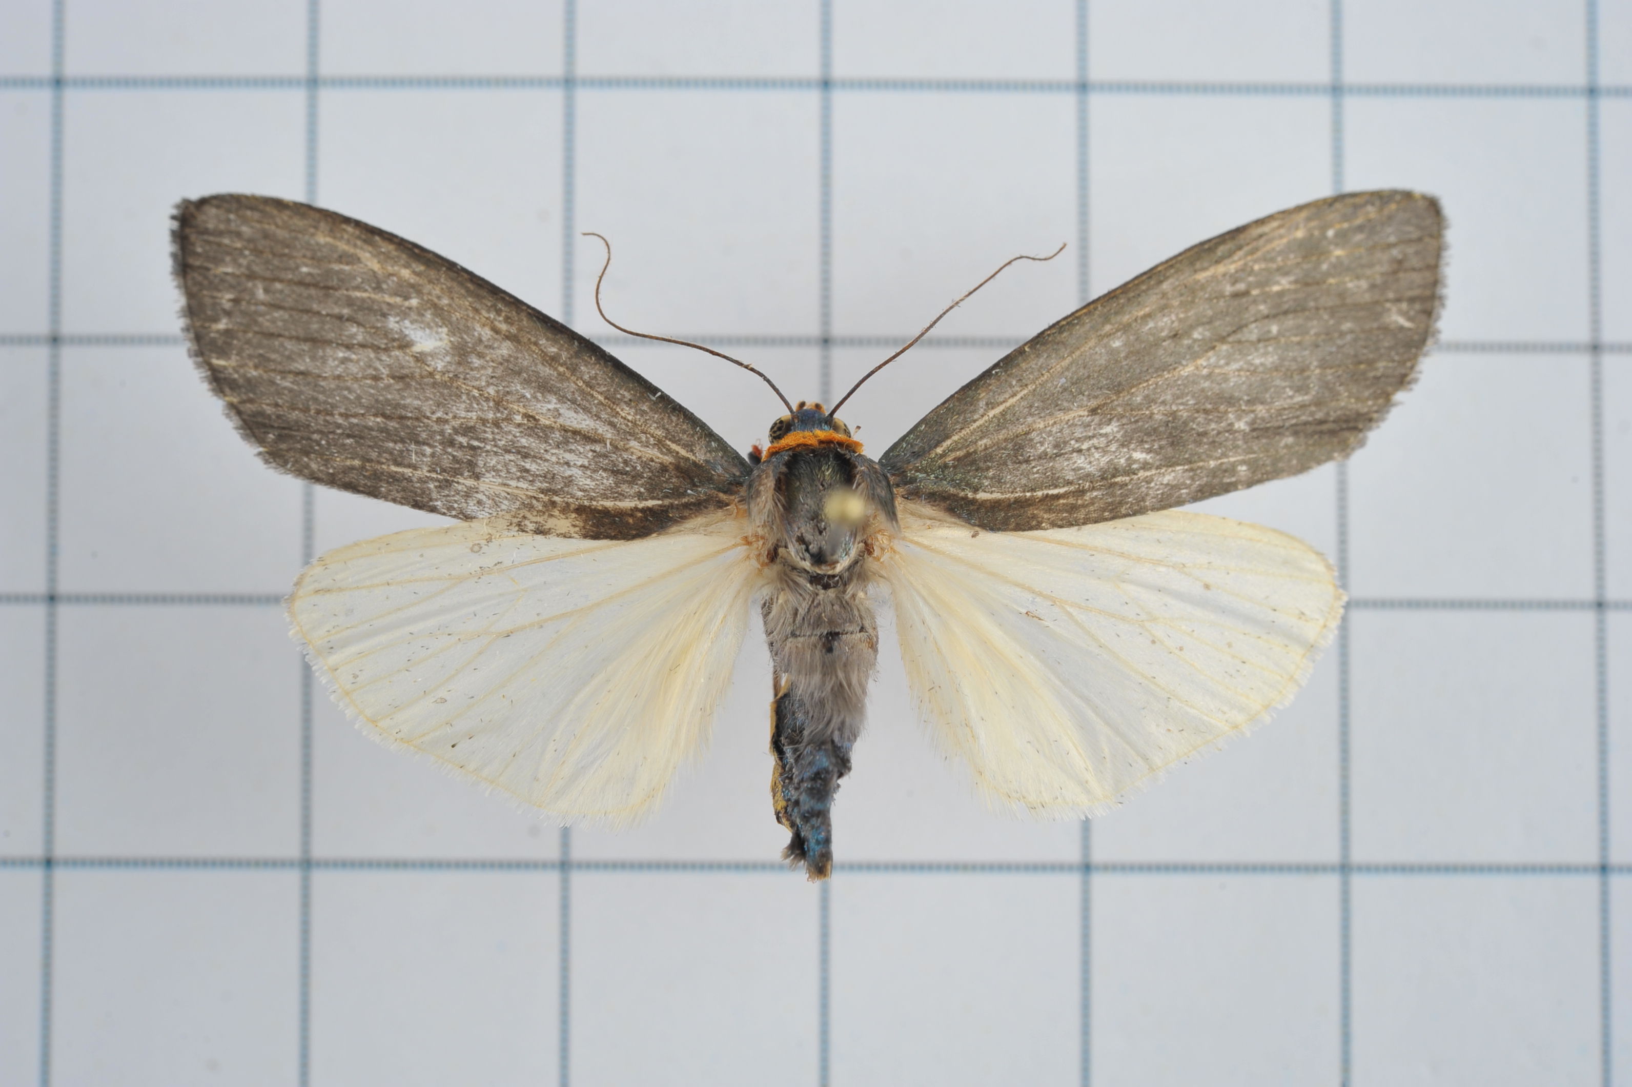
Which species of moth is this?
Paraona staudingeri formosana
